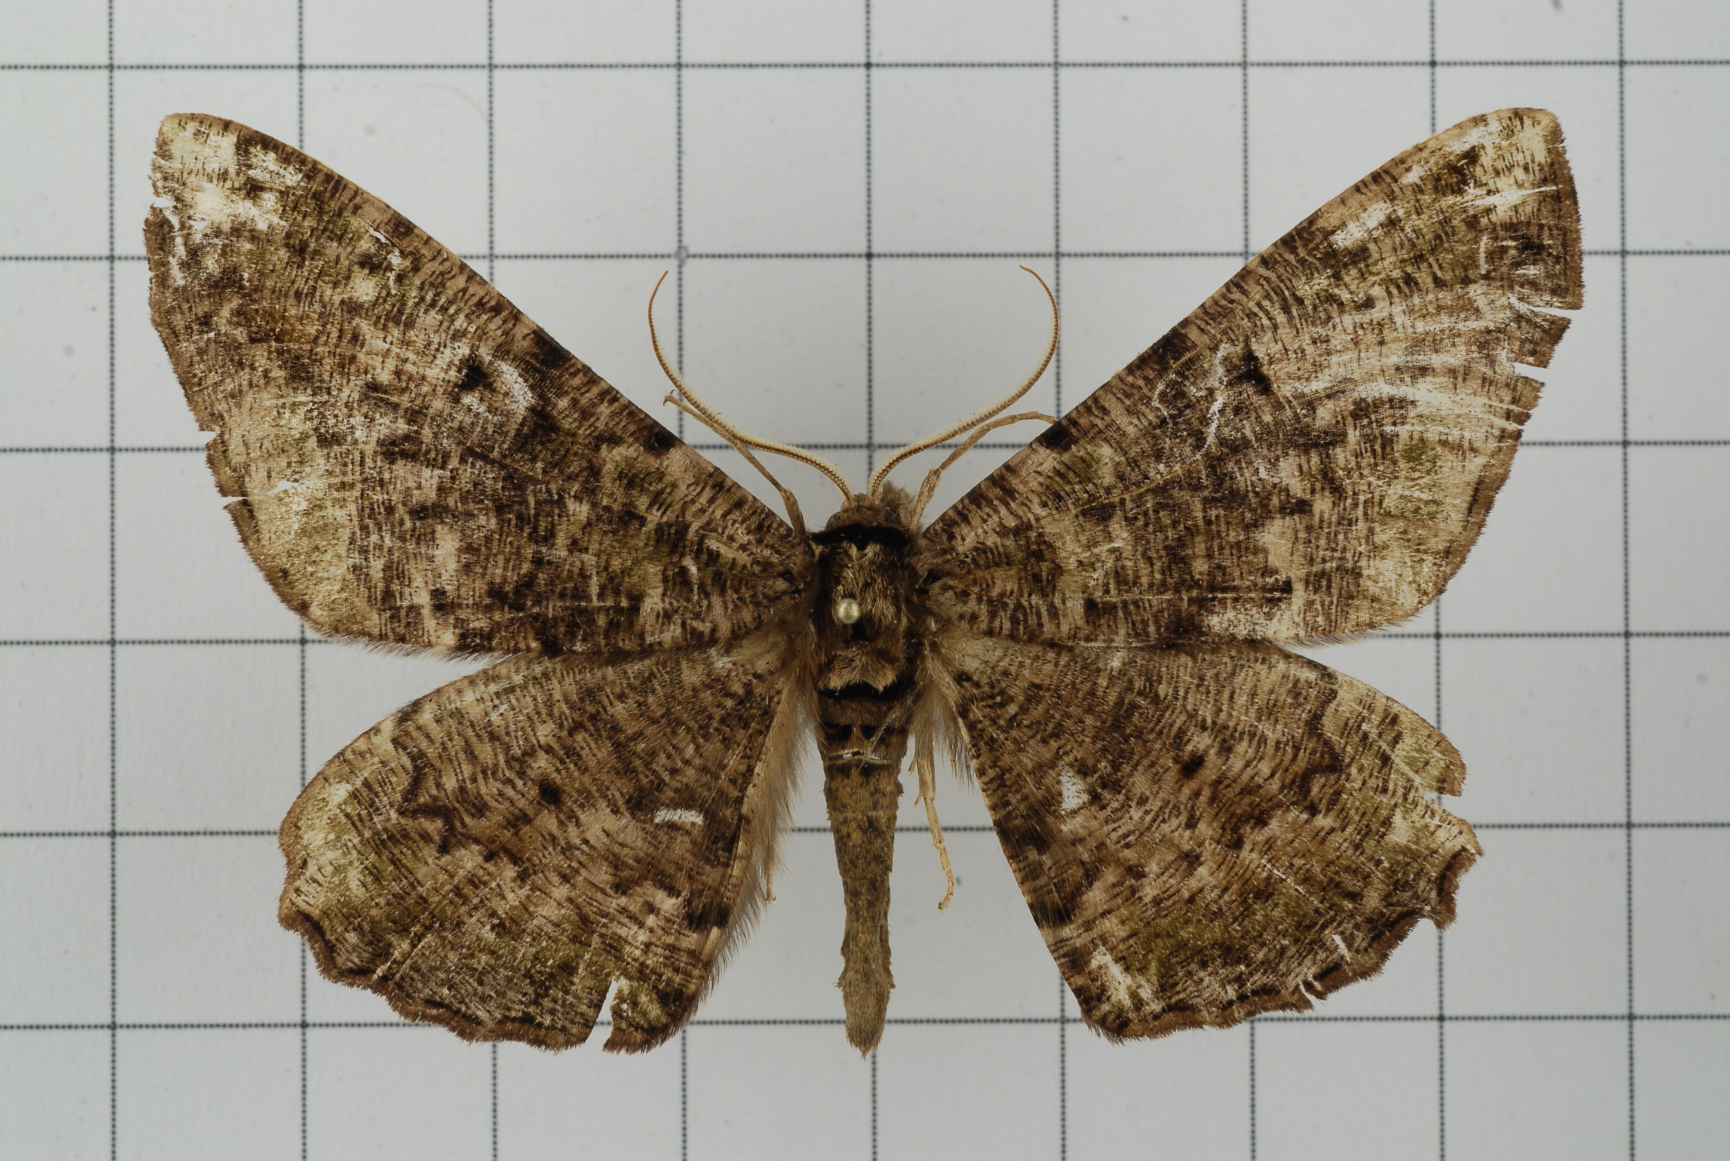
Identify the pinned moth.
Blepharoctenucha virescens kawabei
